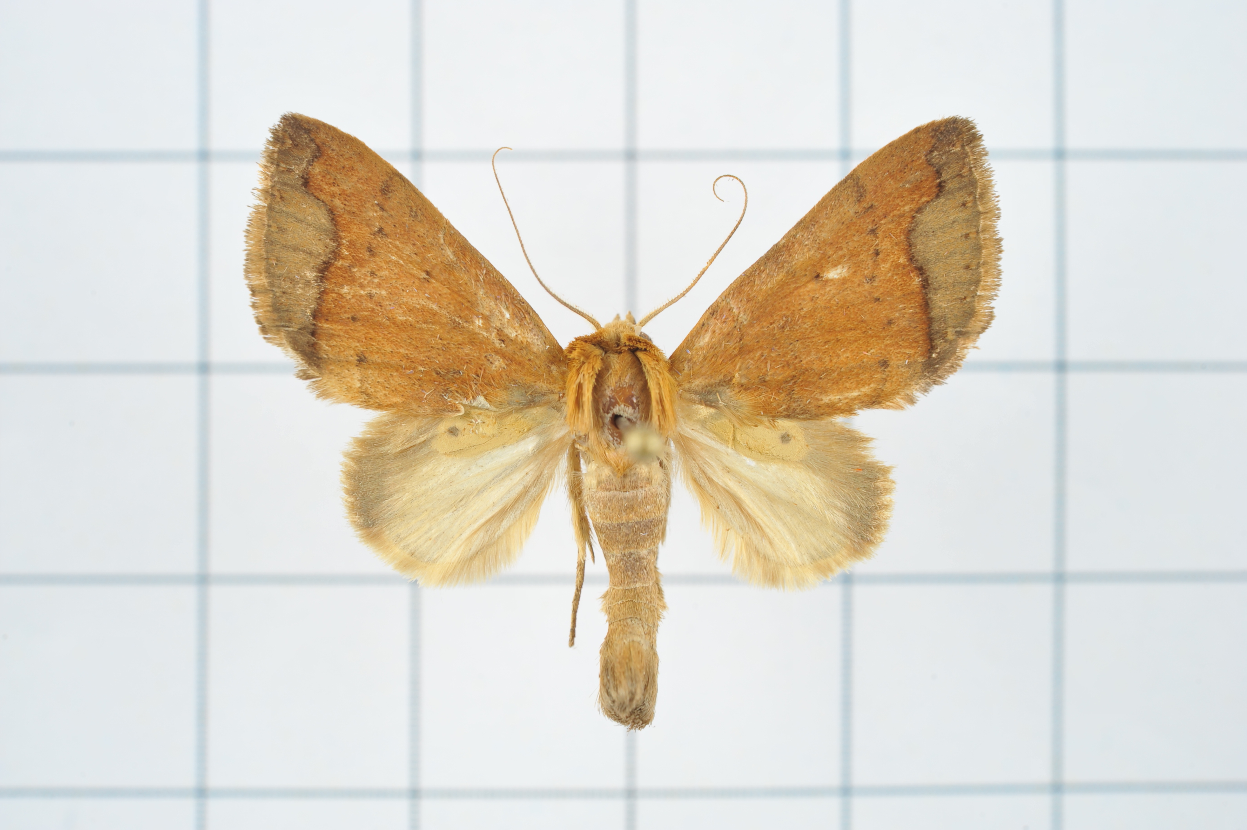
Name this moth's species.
Bocula diffisa
